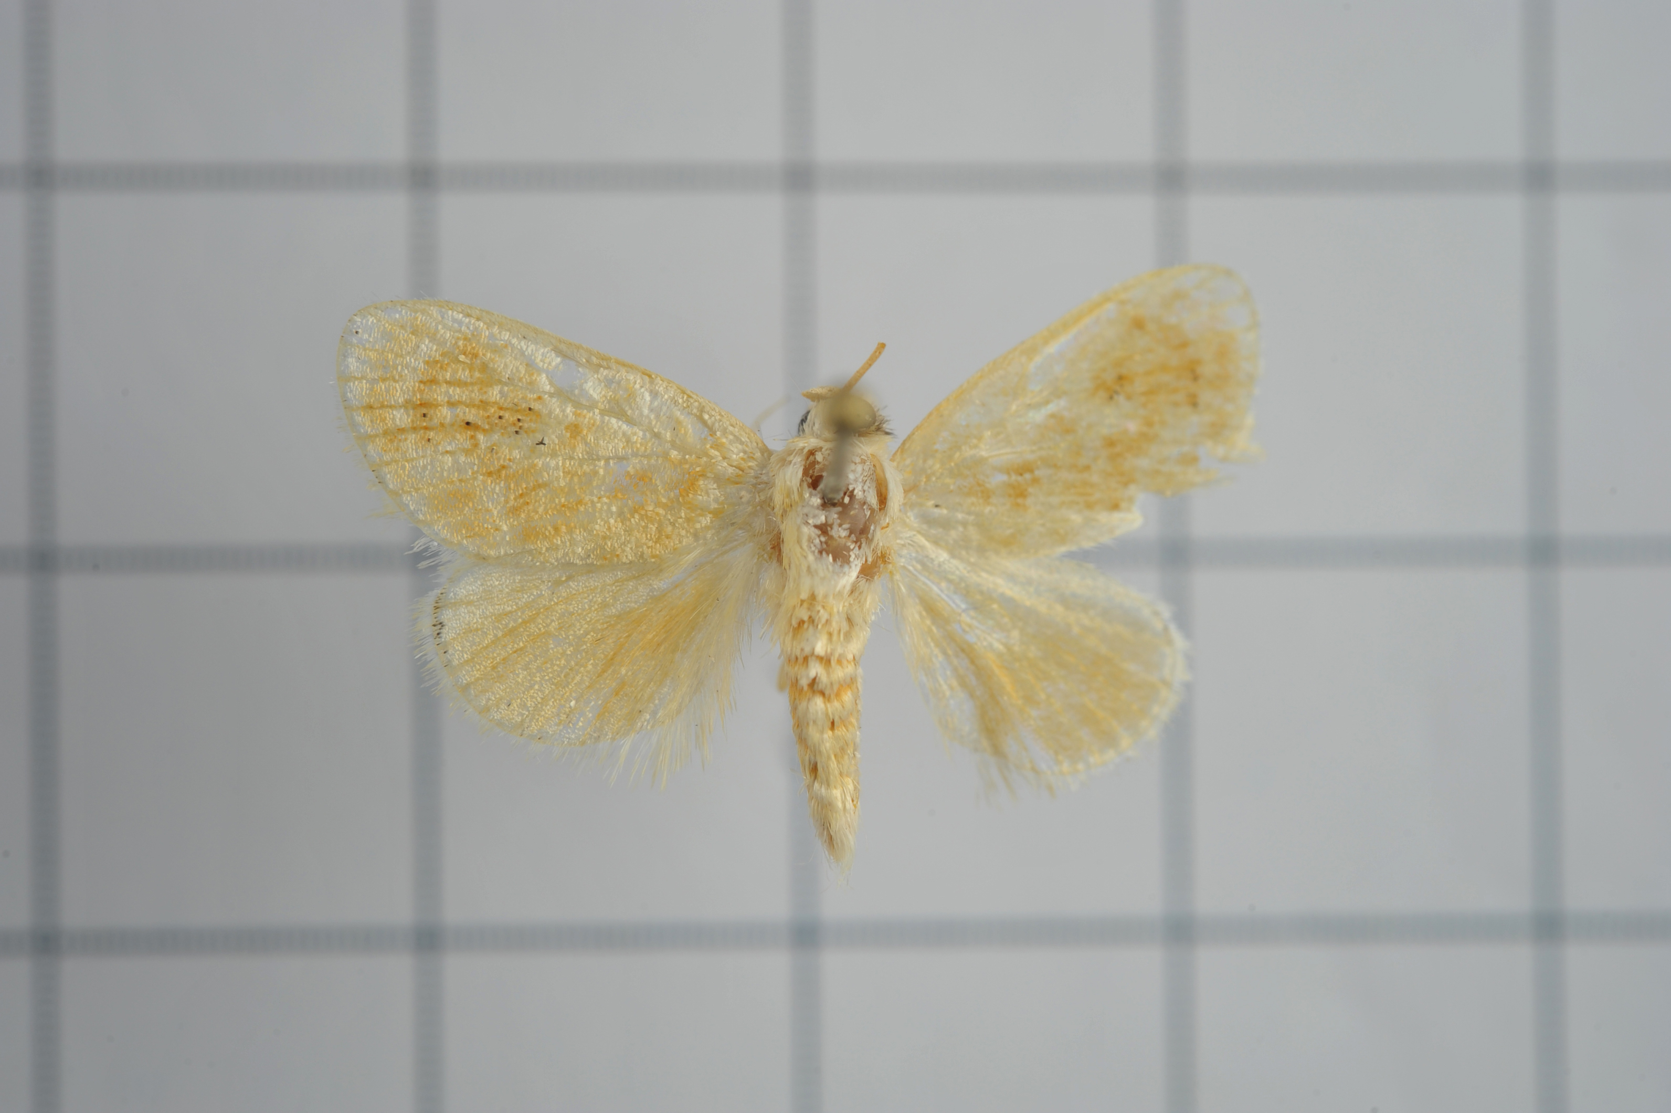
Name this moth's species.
Quasinarosa fulgens
